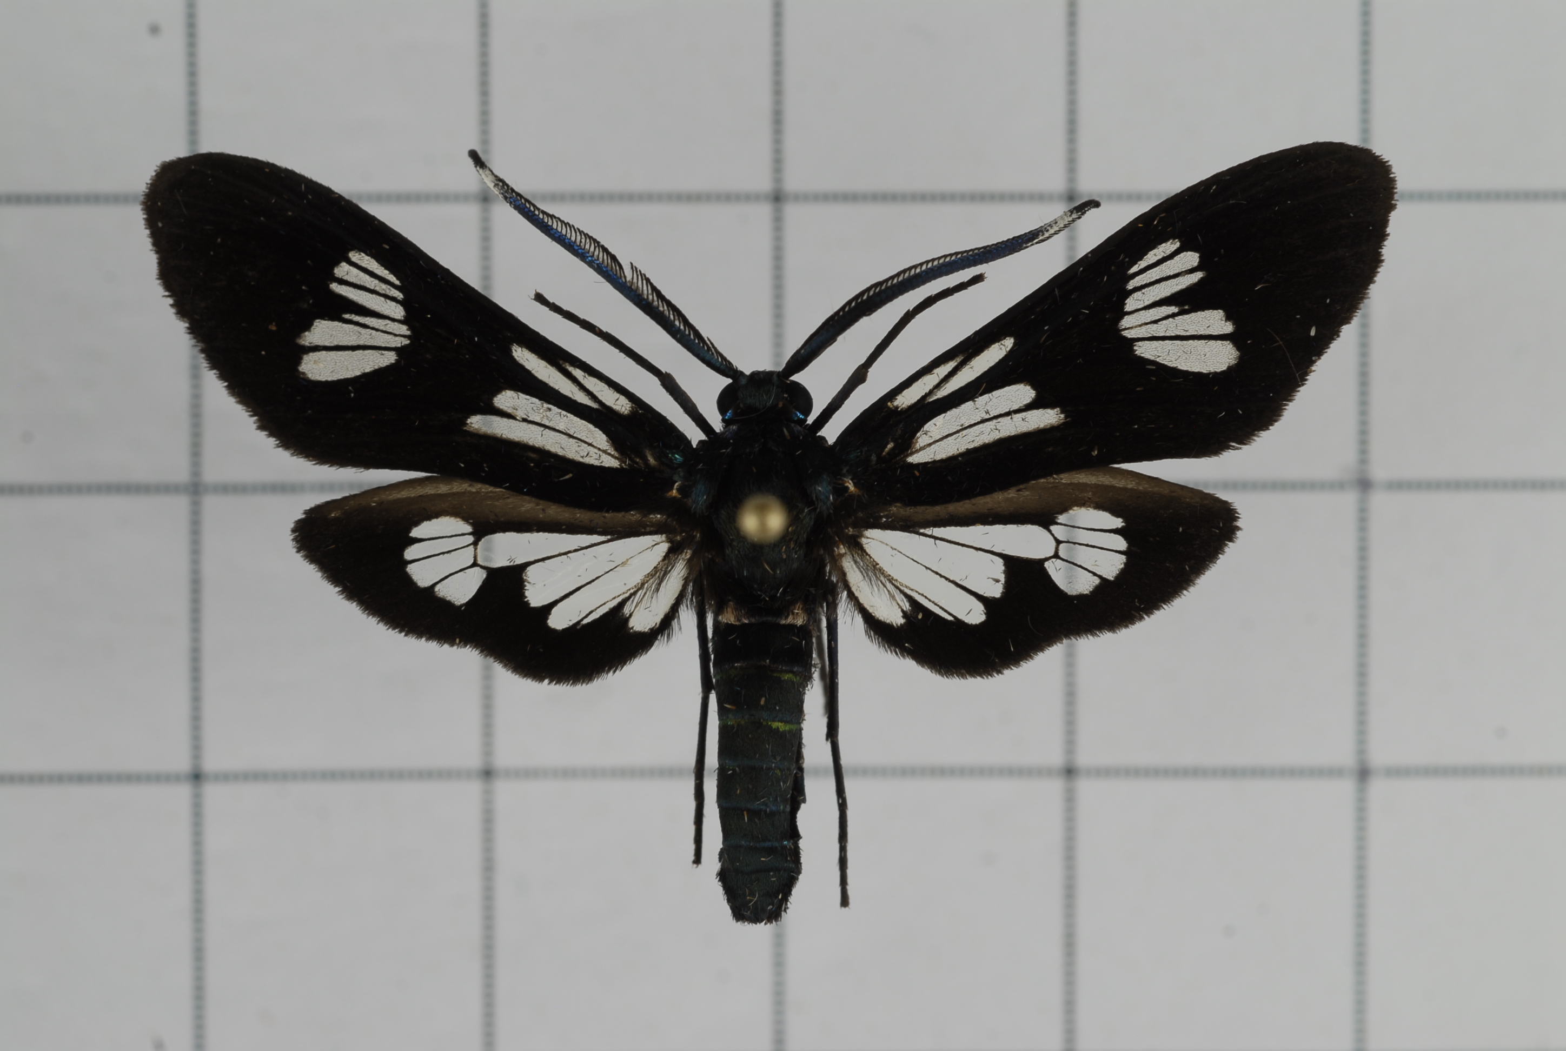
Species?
Piarosoma fushan
